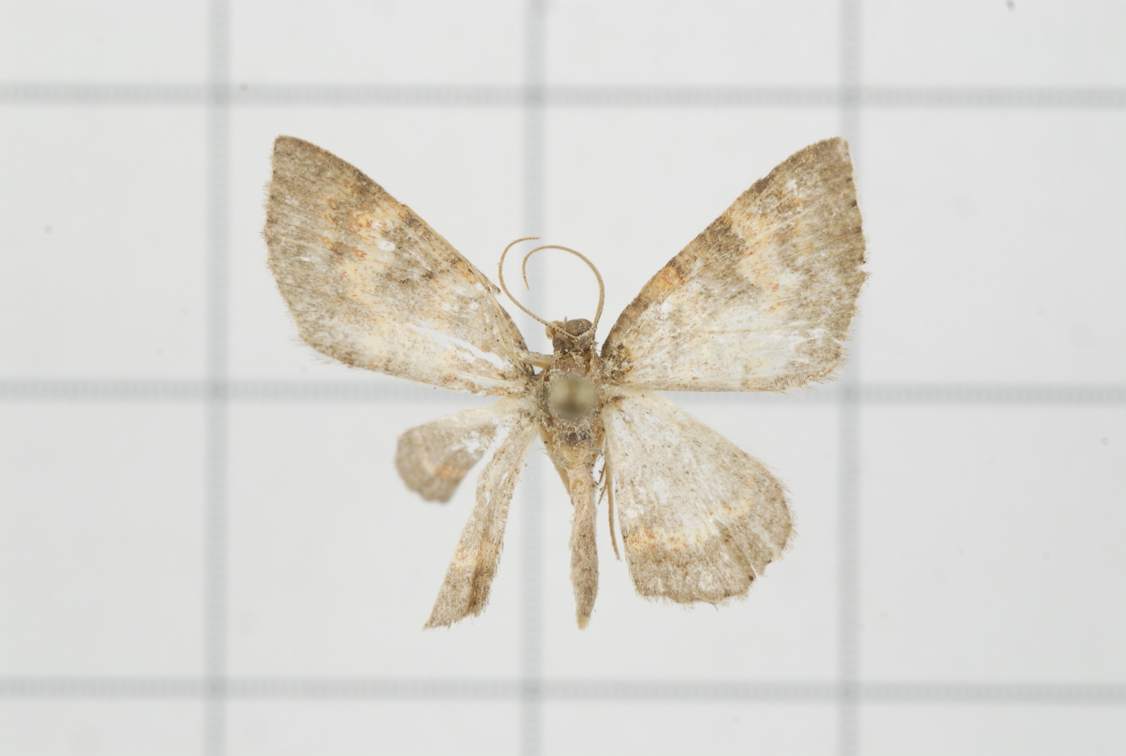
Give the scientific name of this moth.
Hydrelia bicolorata
